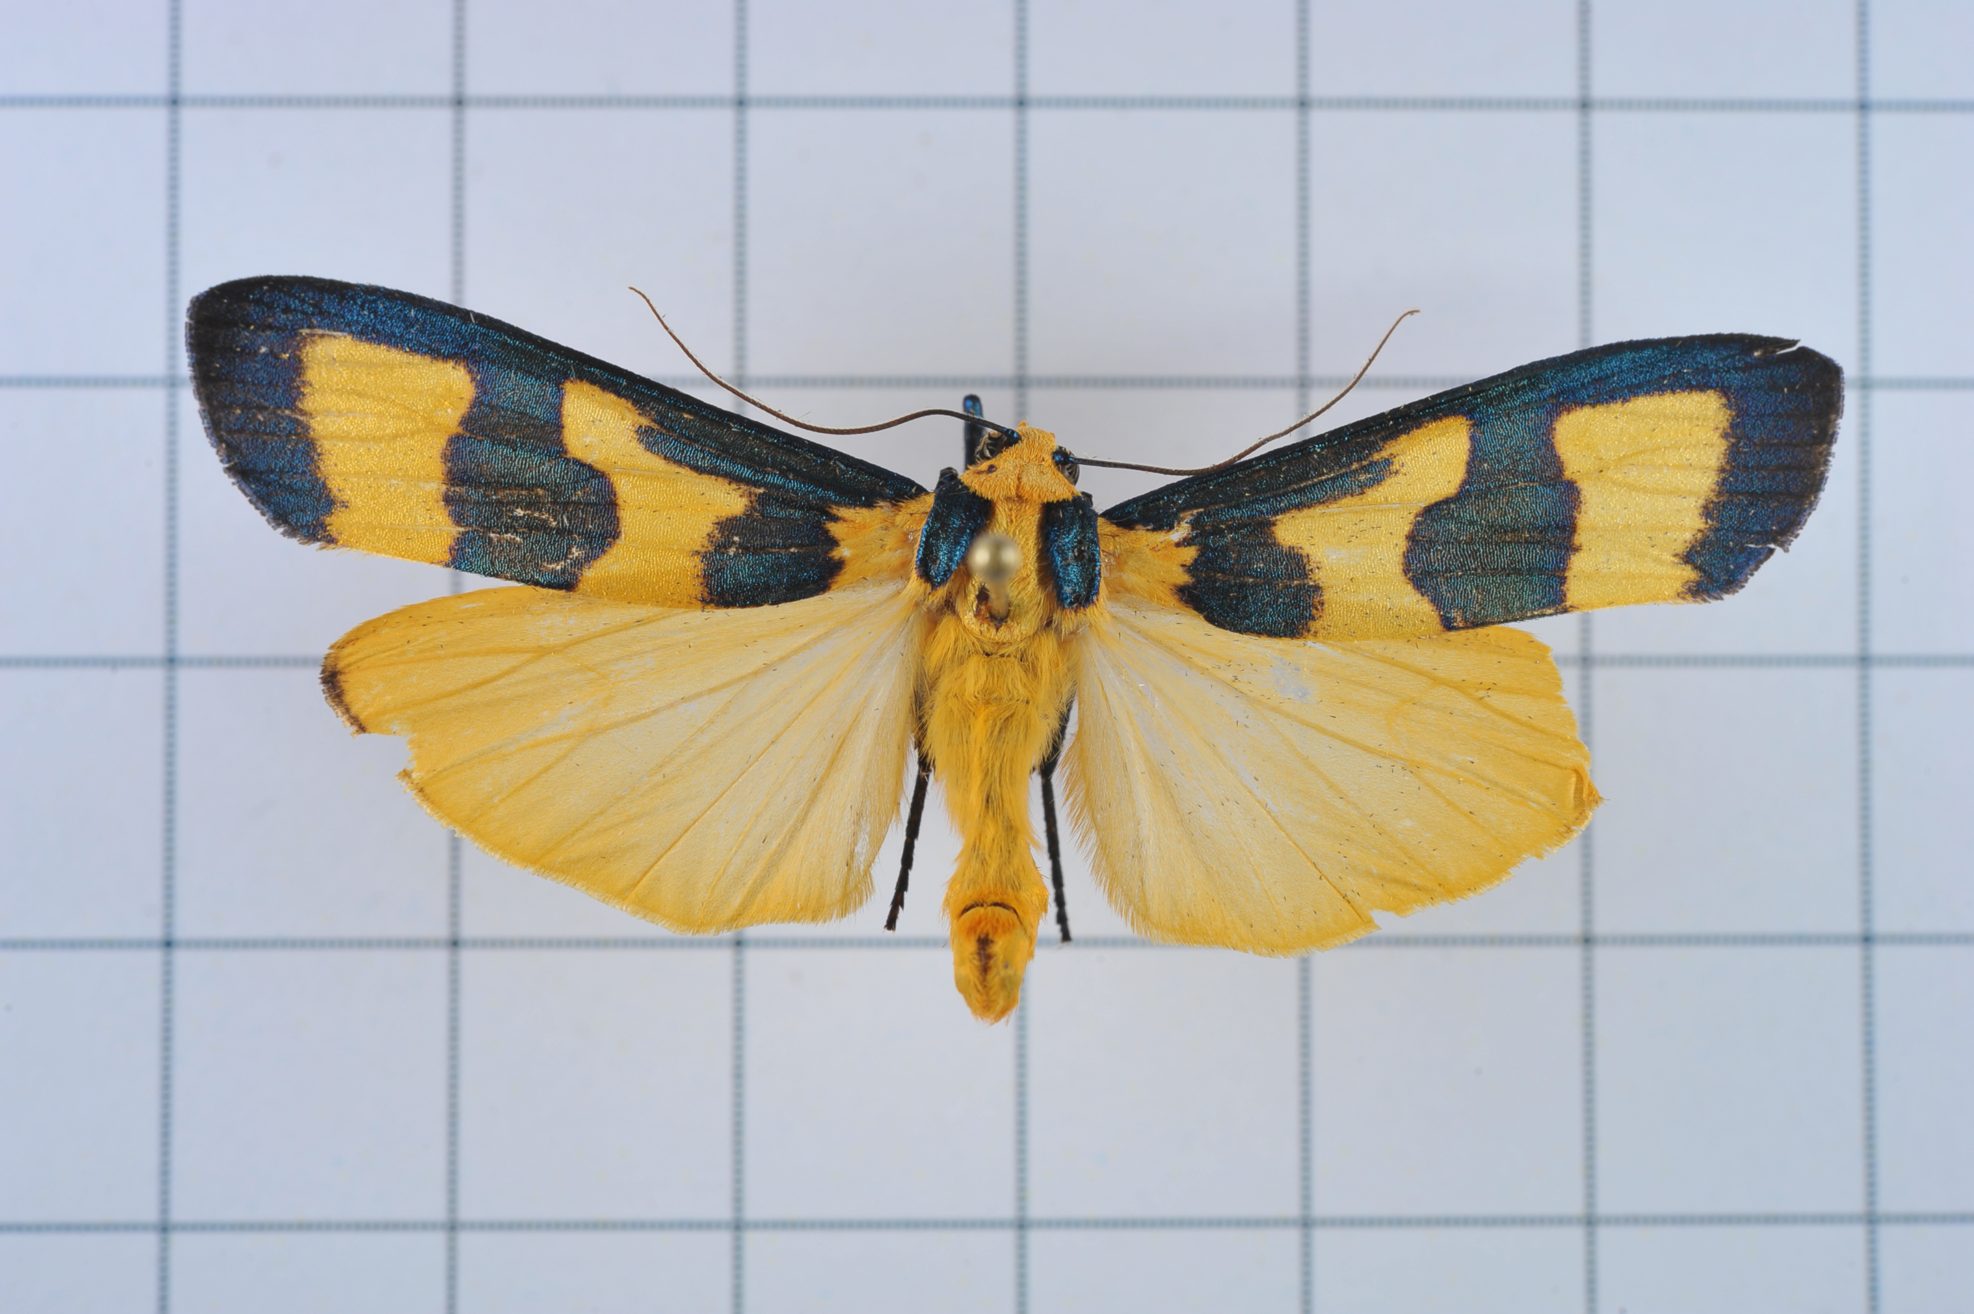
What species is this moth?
Chrysaeglia magnifica
